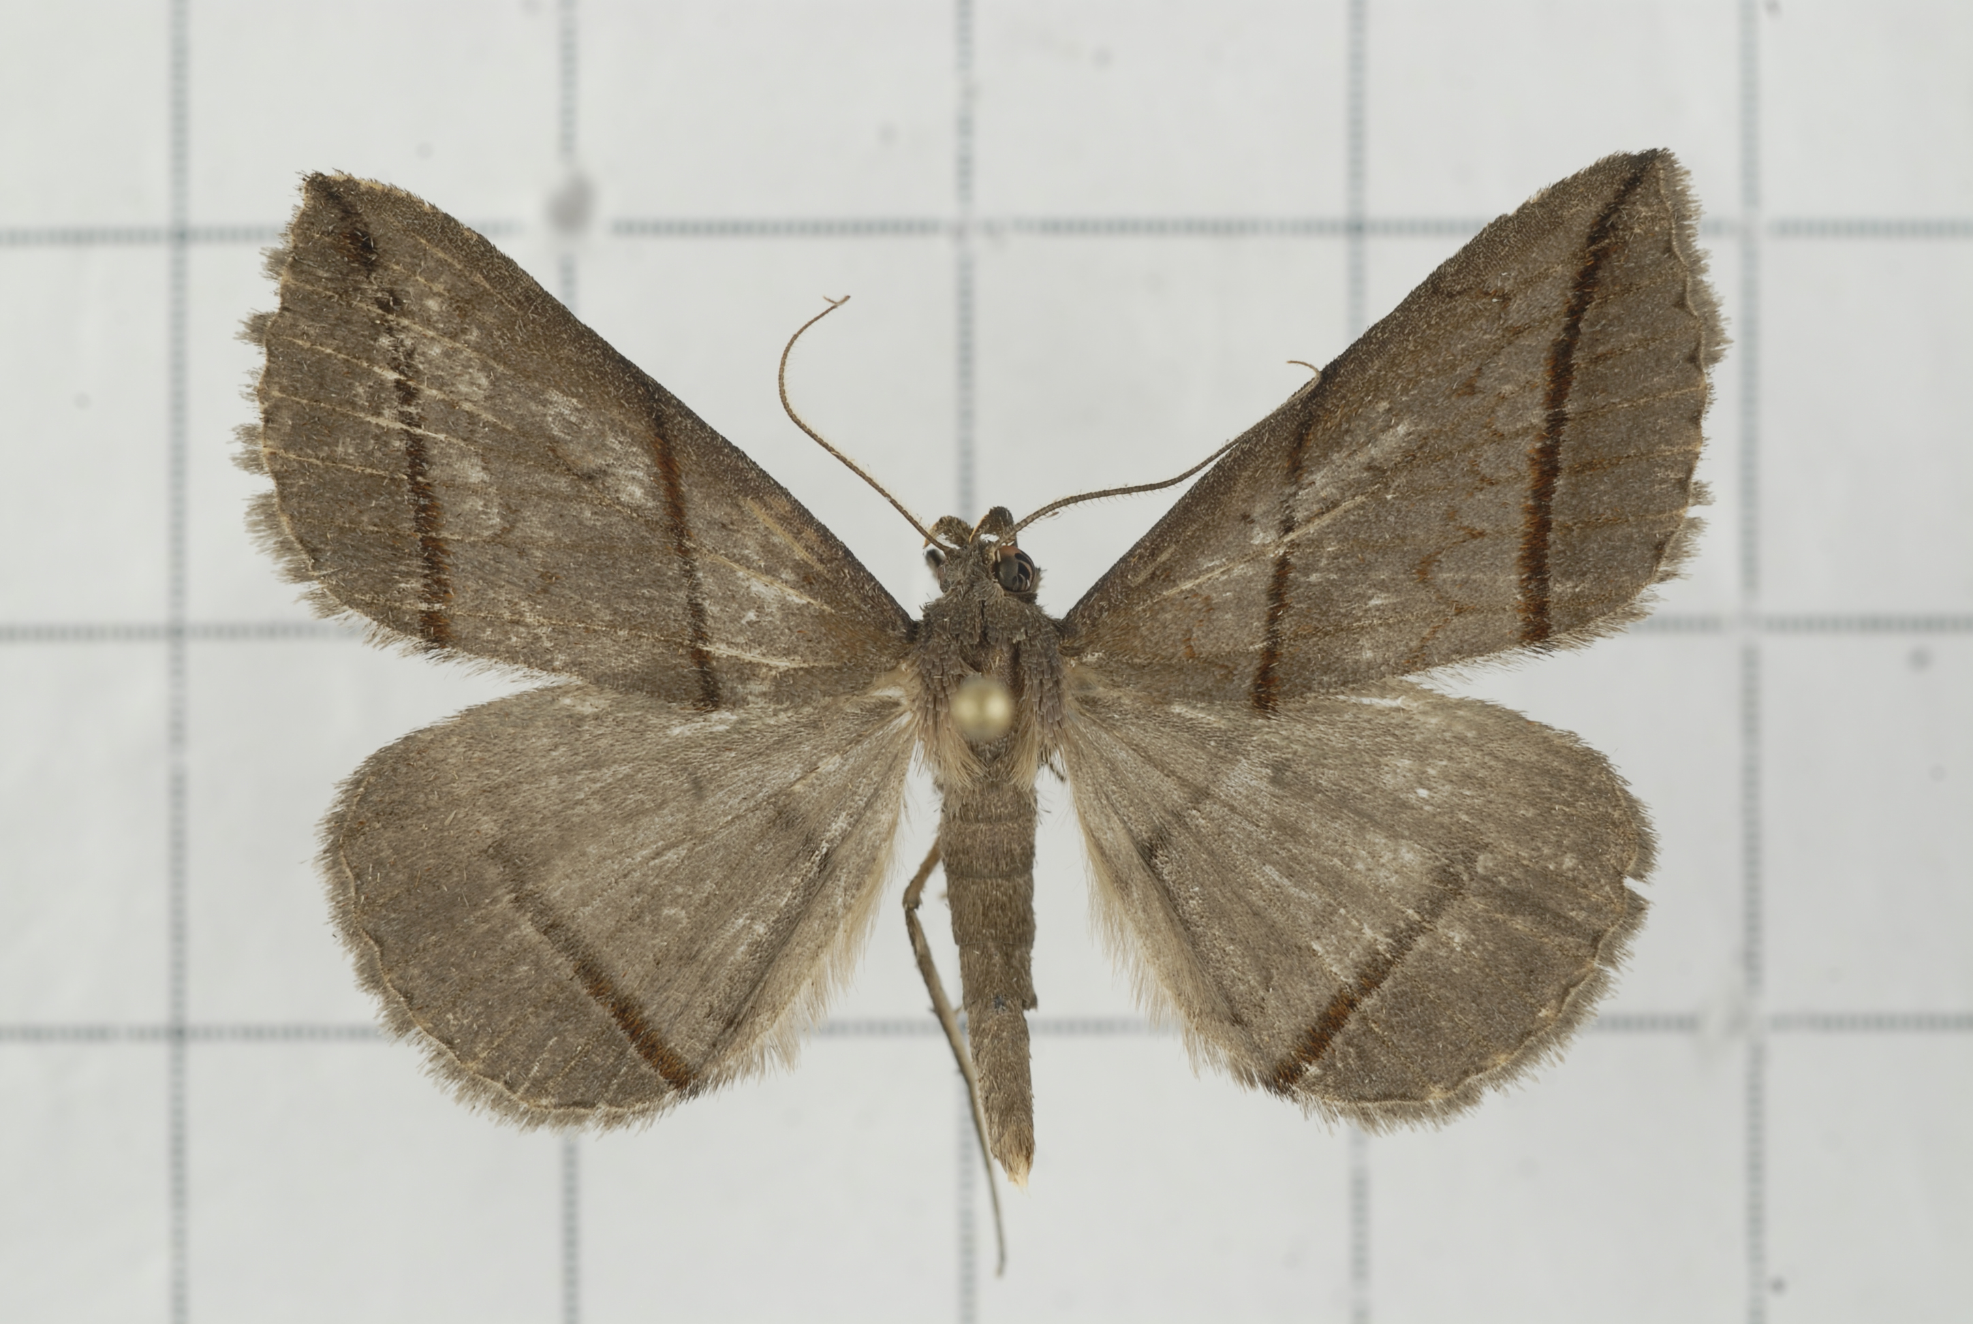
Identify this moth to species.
Paracolax curvilineata
